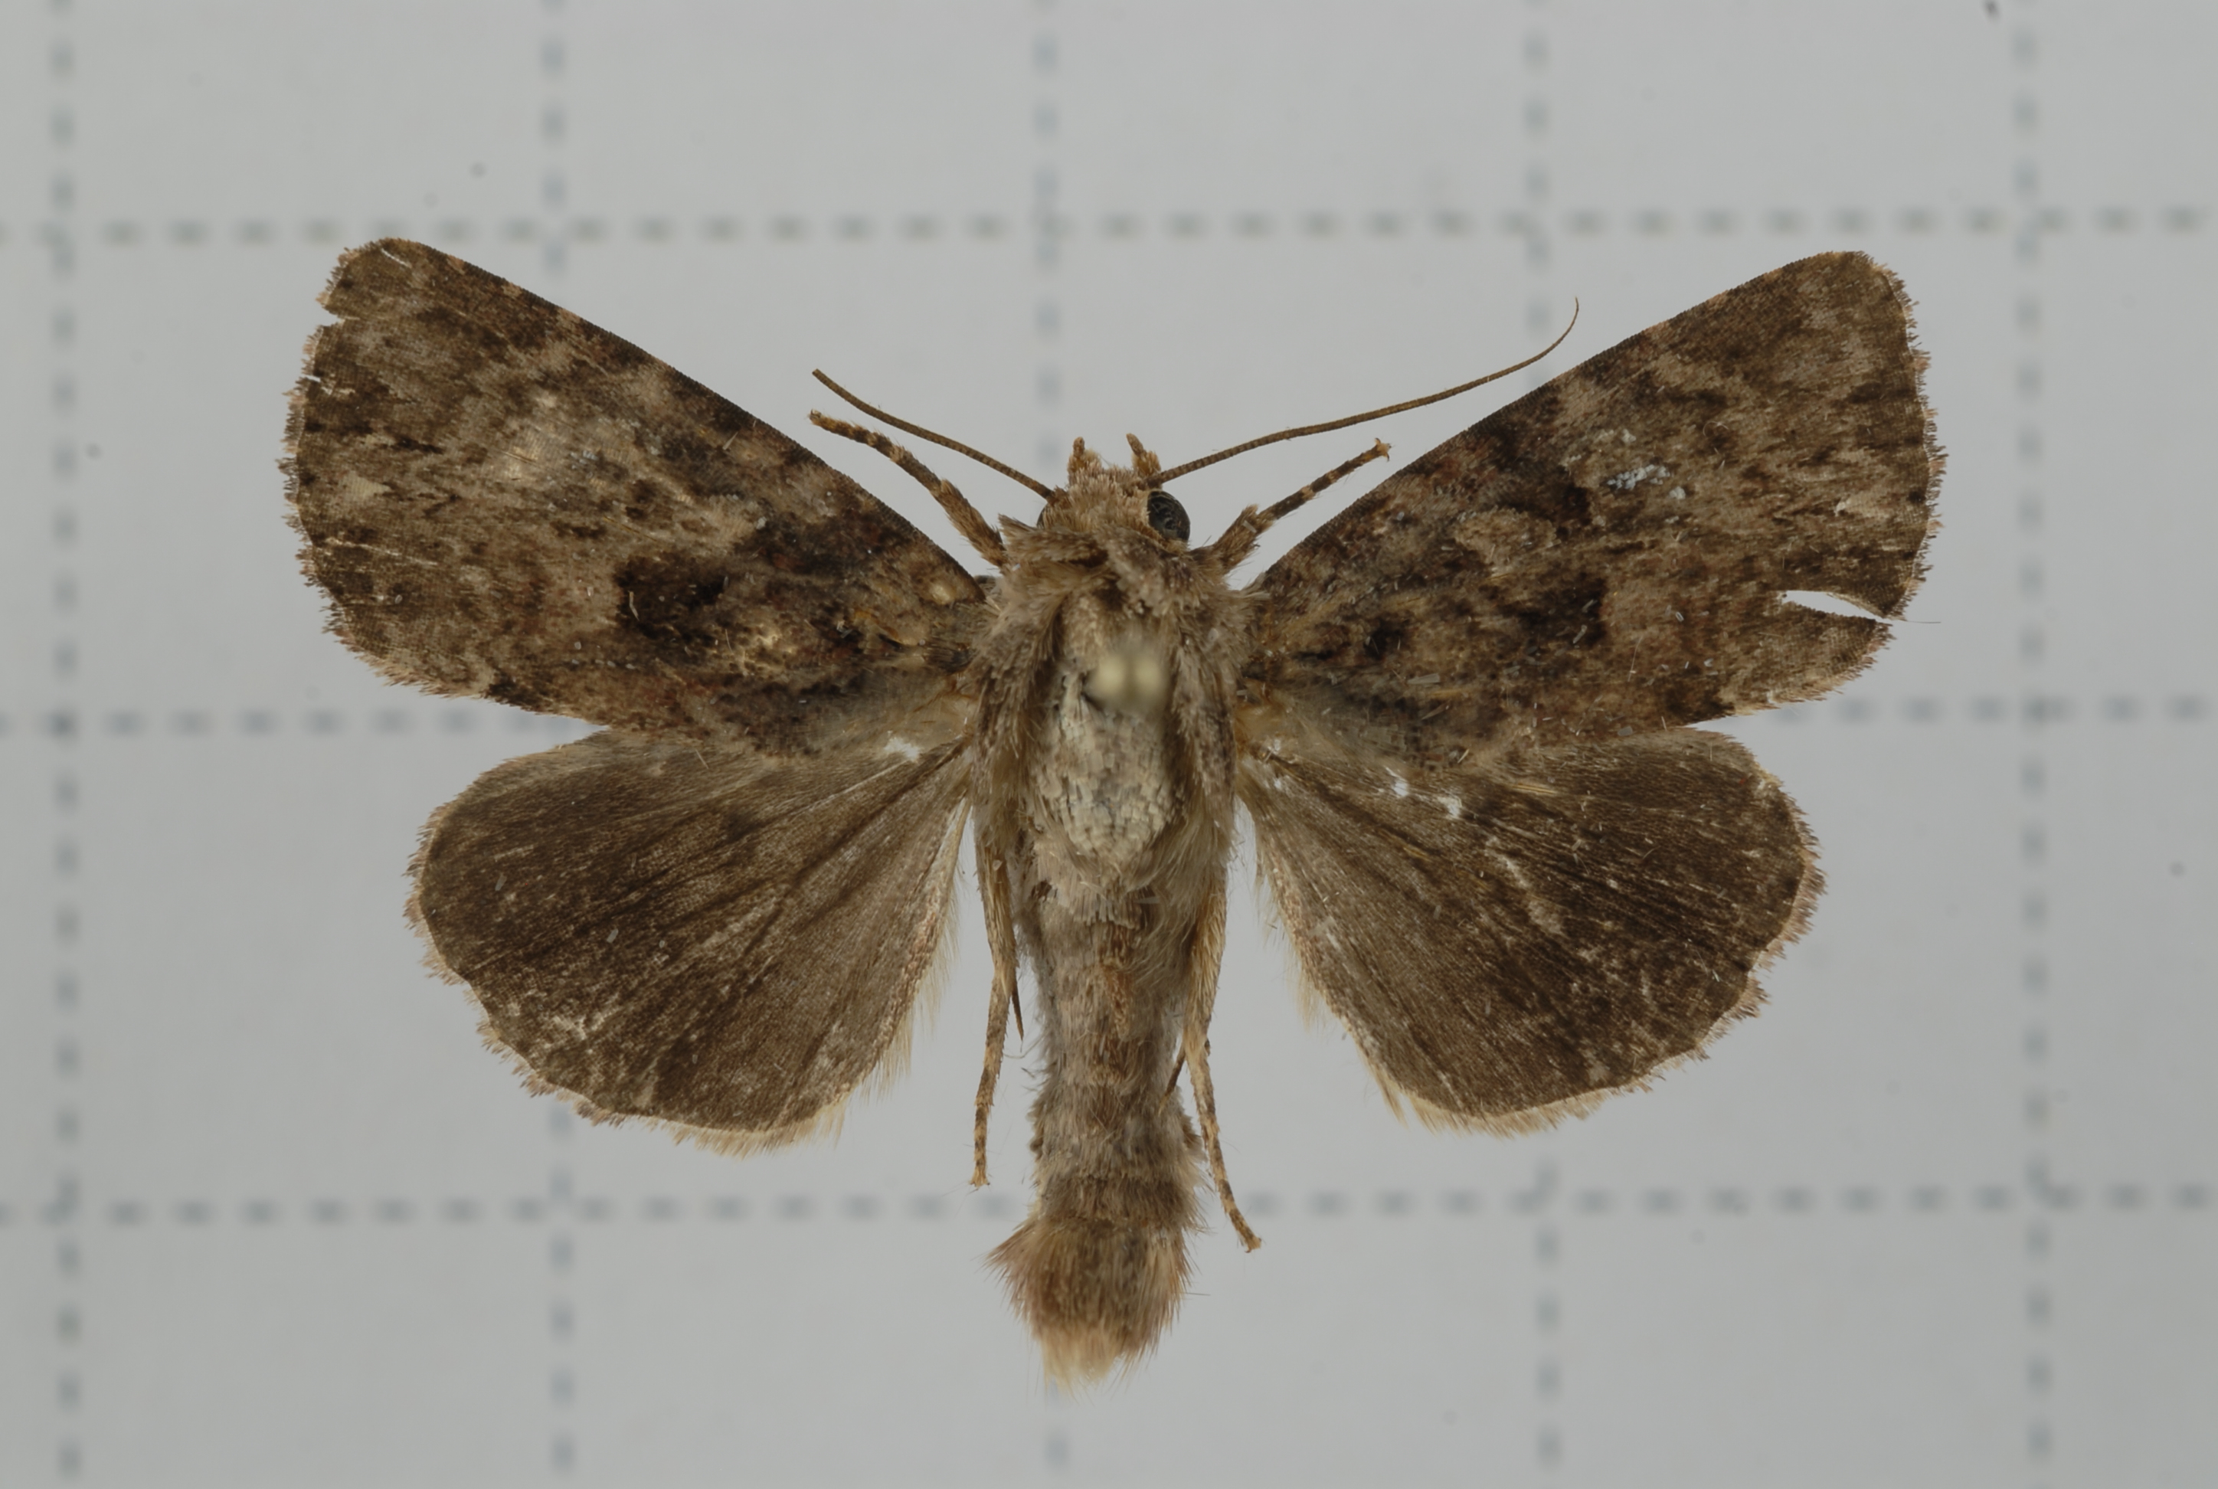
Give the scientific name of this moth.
Feliniopsis albarenalis
